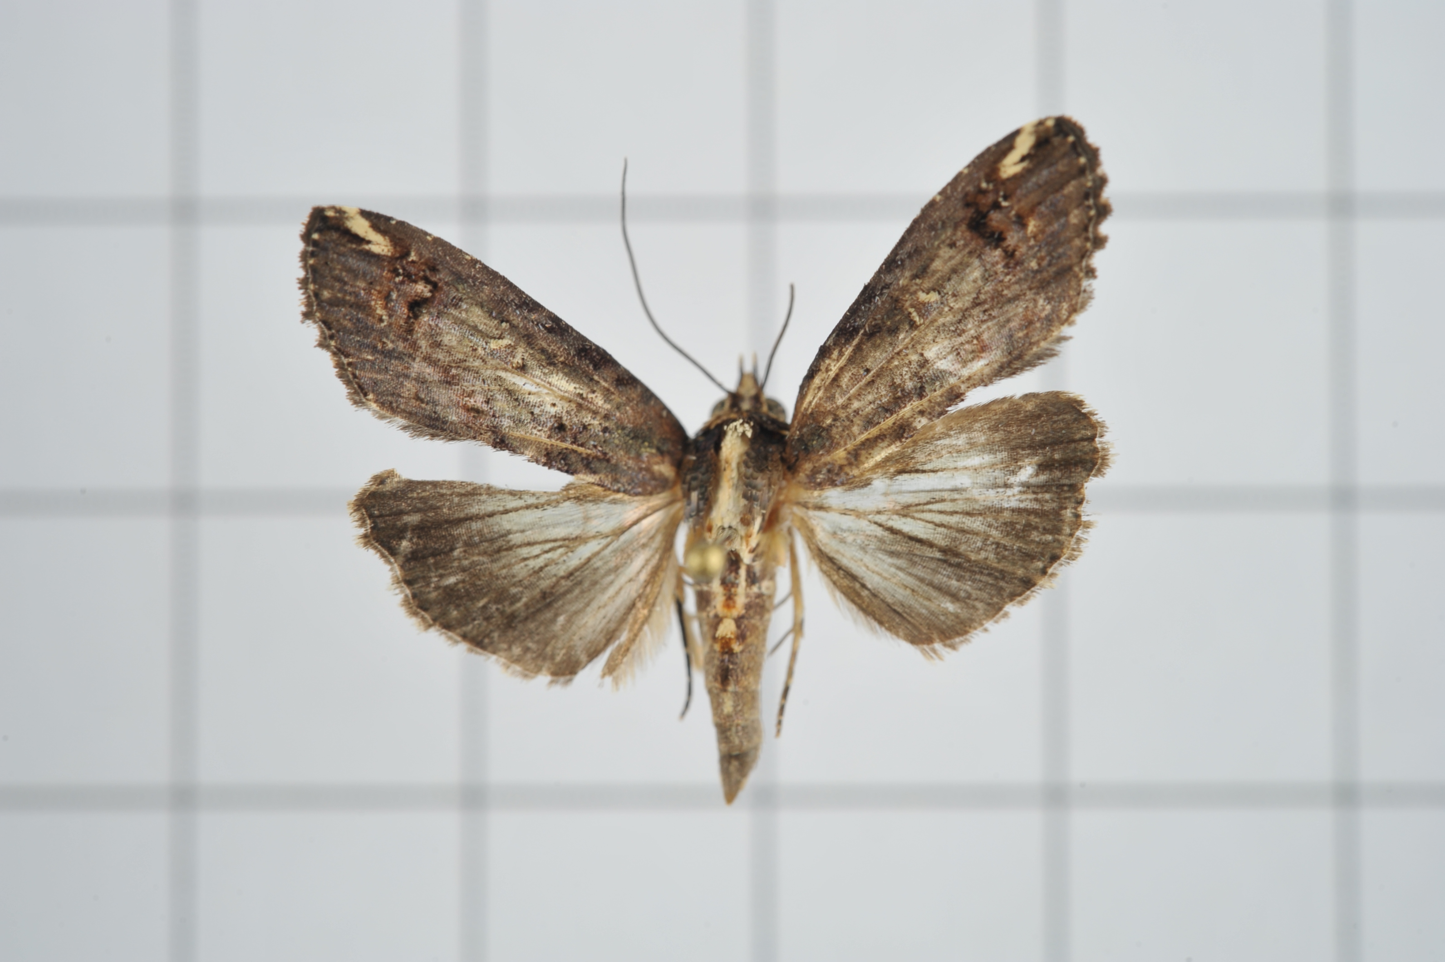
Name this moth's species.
Lophoptera brunnama
